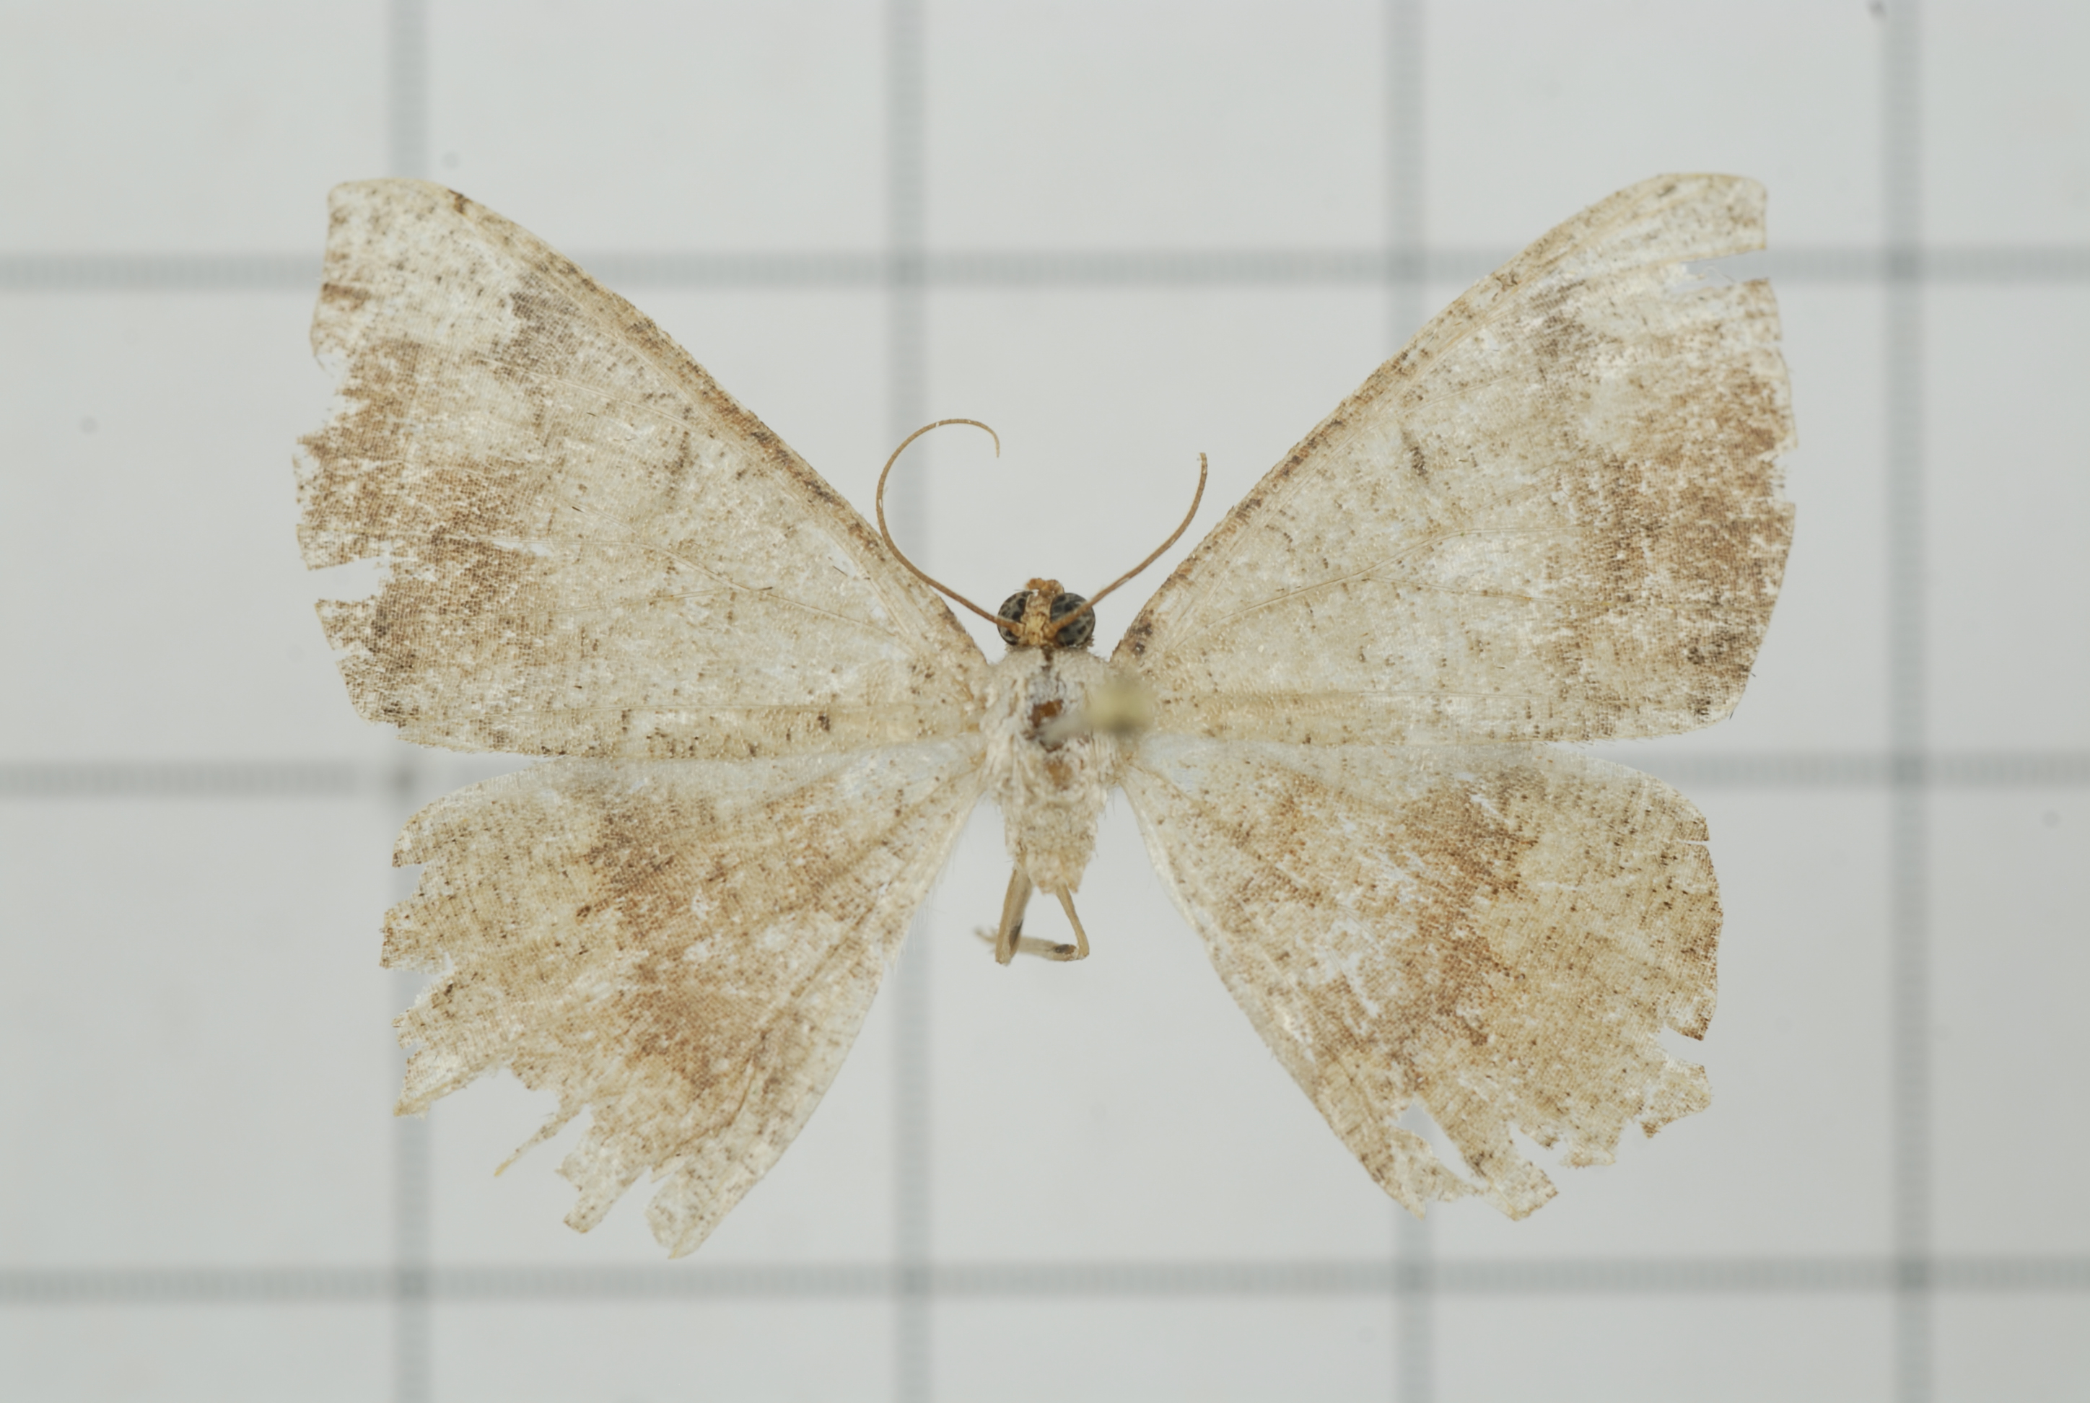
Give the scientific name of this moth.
Peratostega deletaria deletaria
